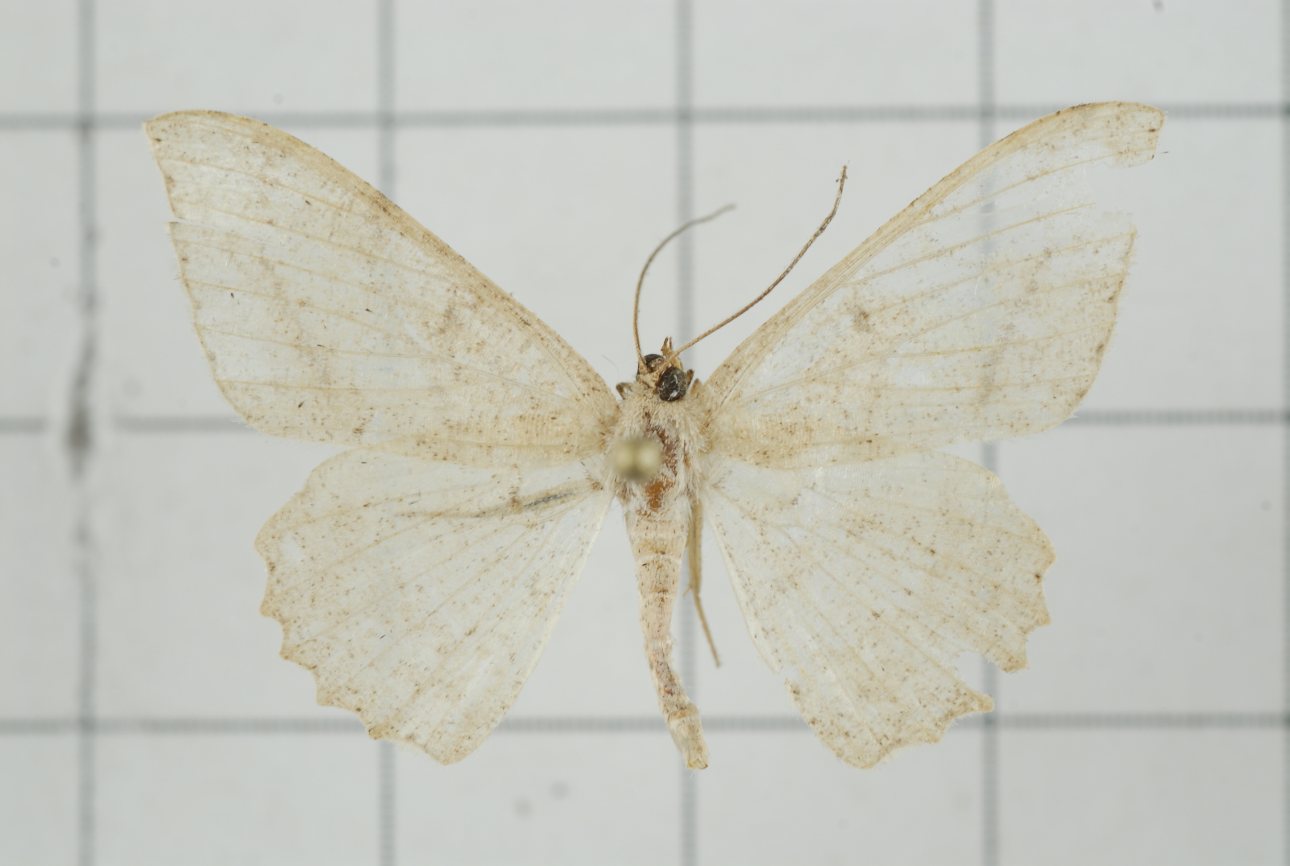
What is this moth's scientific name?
Luxiaria mitorrhaphes
